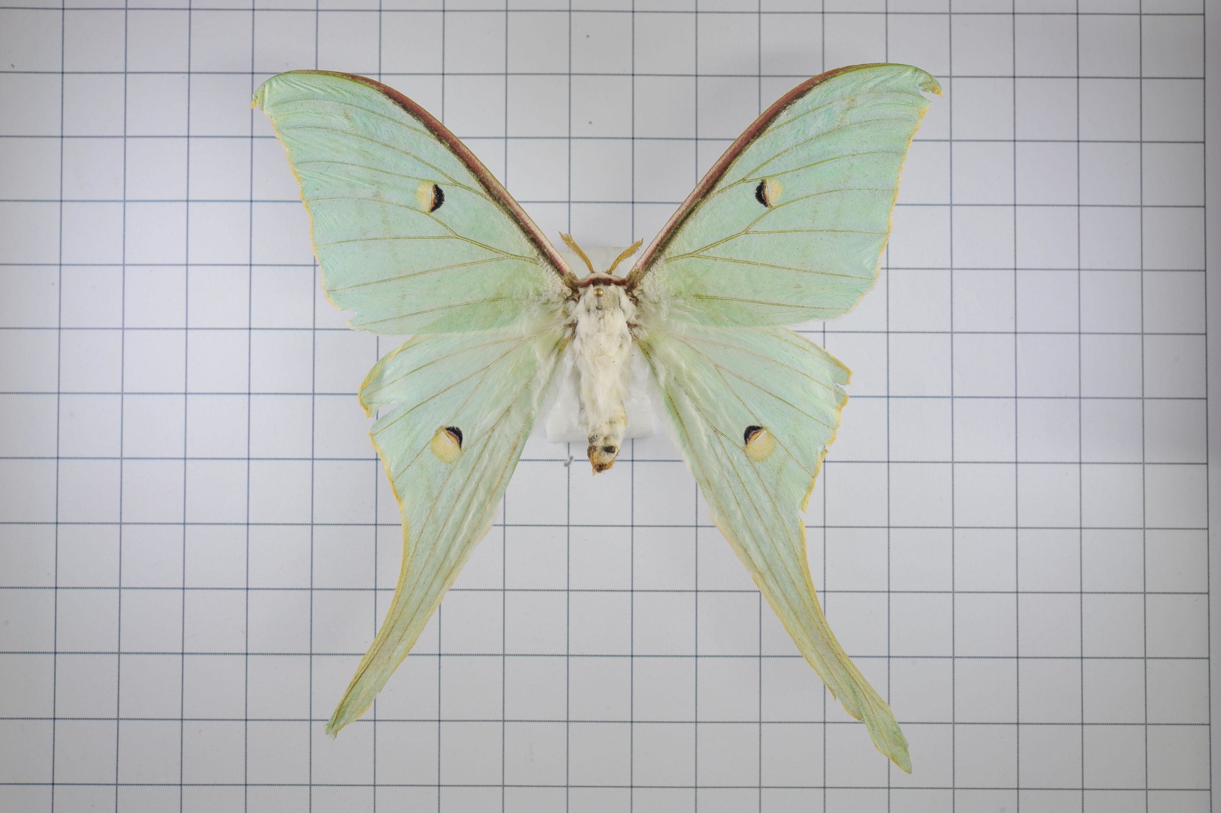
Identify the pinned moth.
Actias ningpoana ningtaiwana
